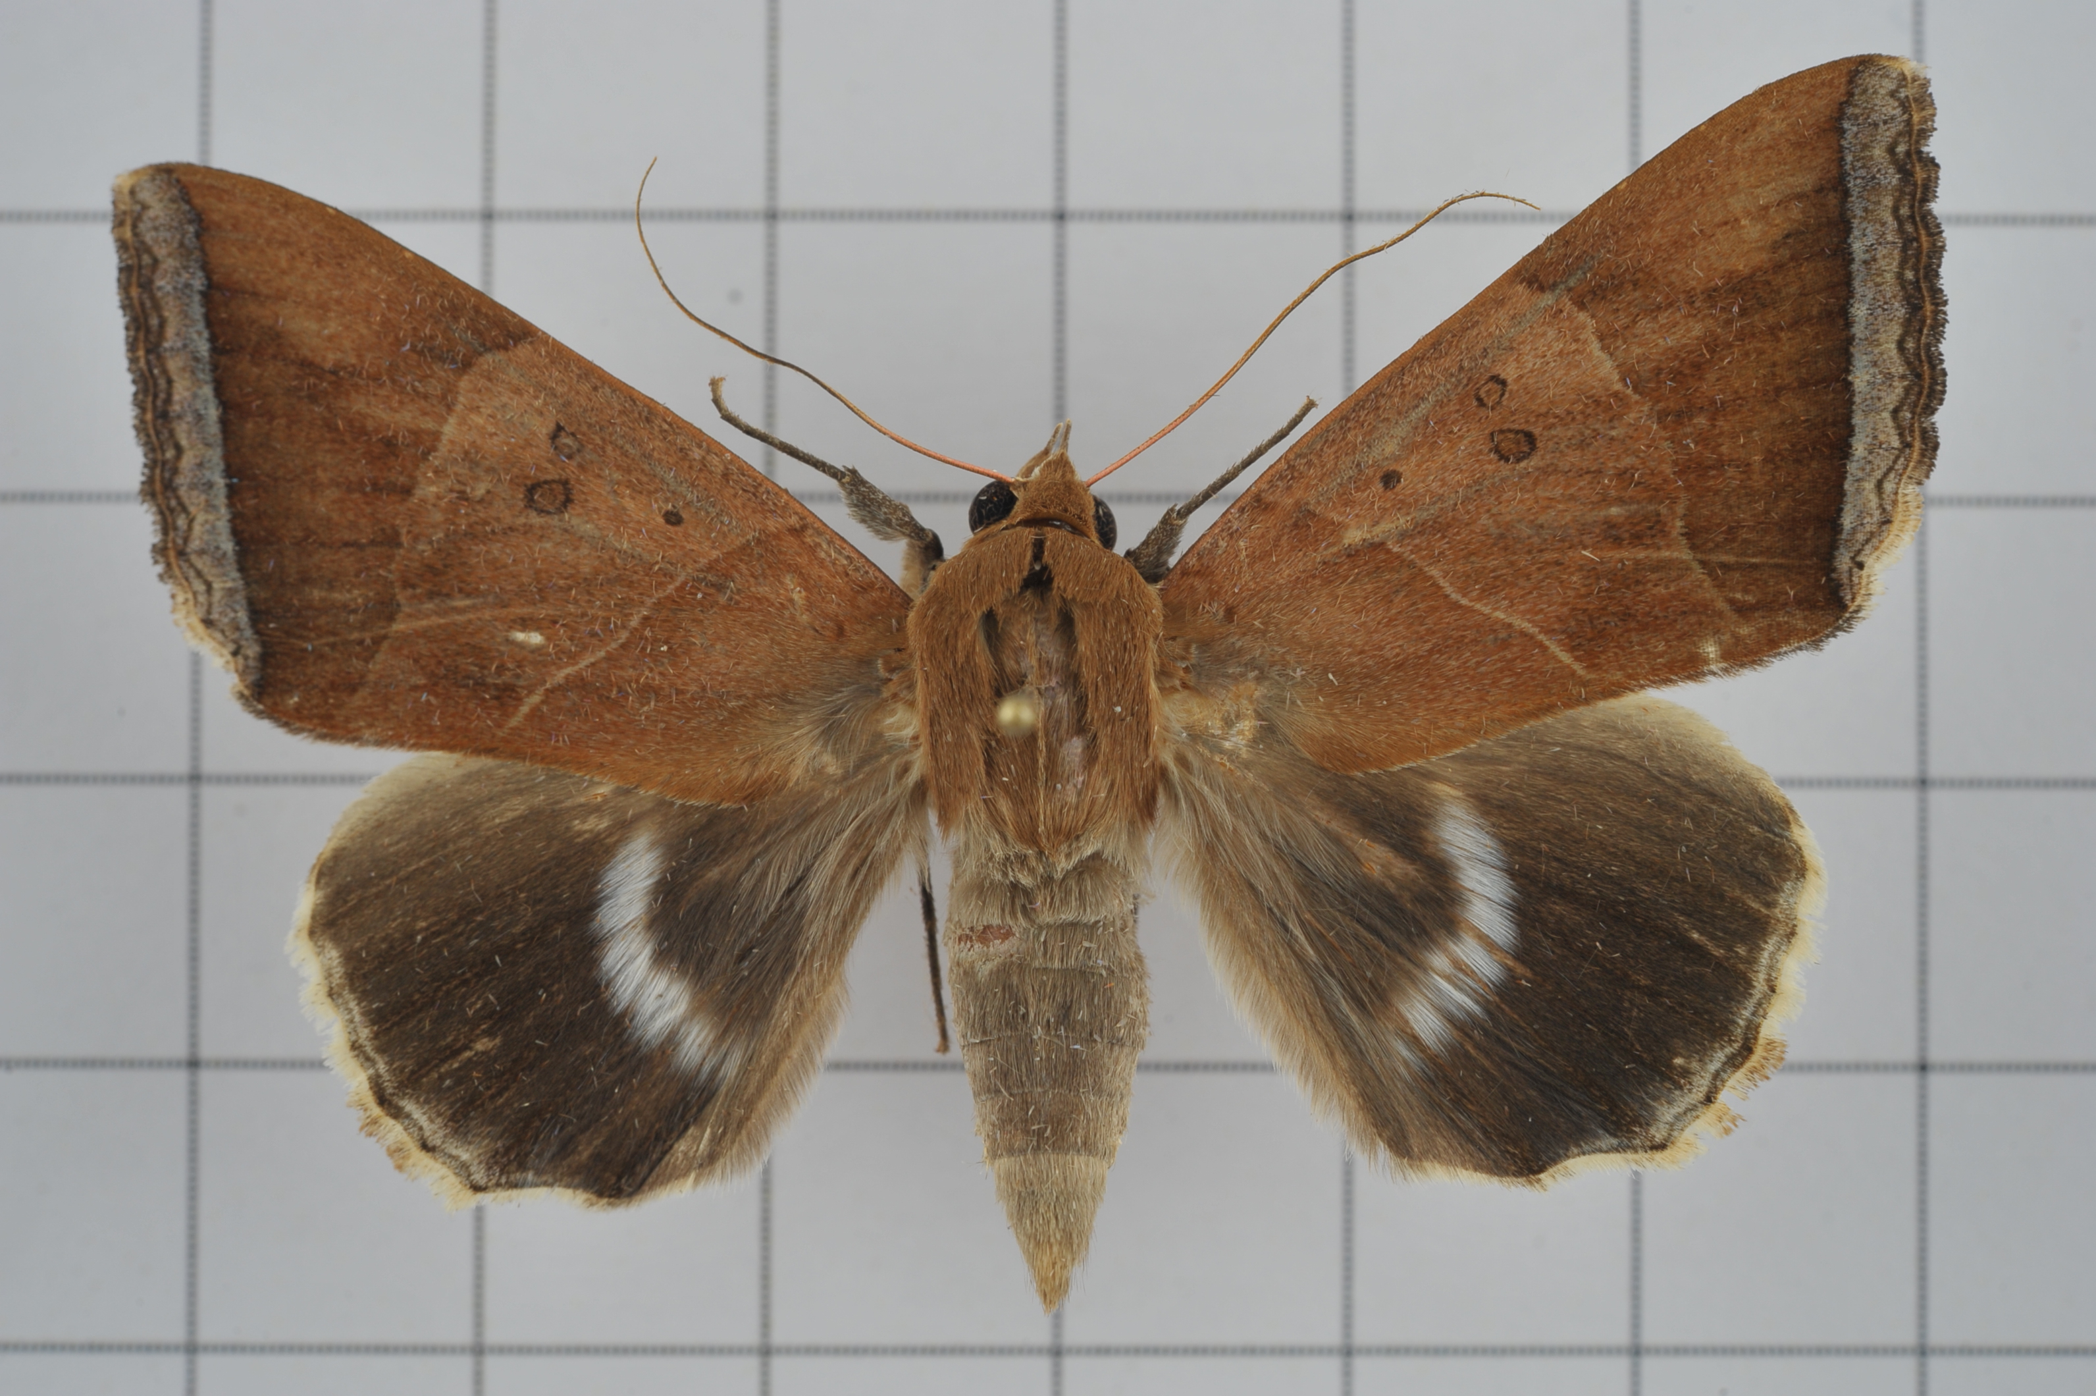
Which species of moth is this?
Artena dotata
